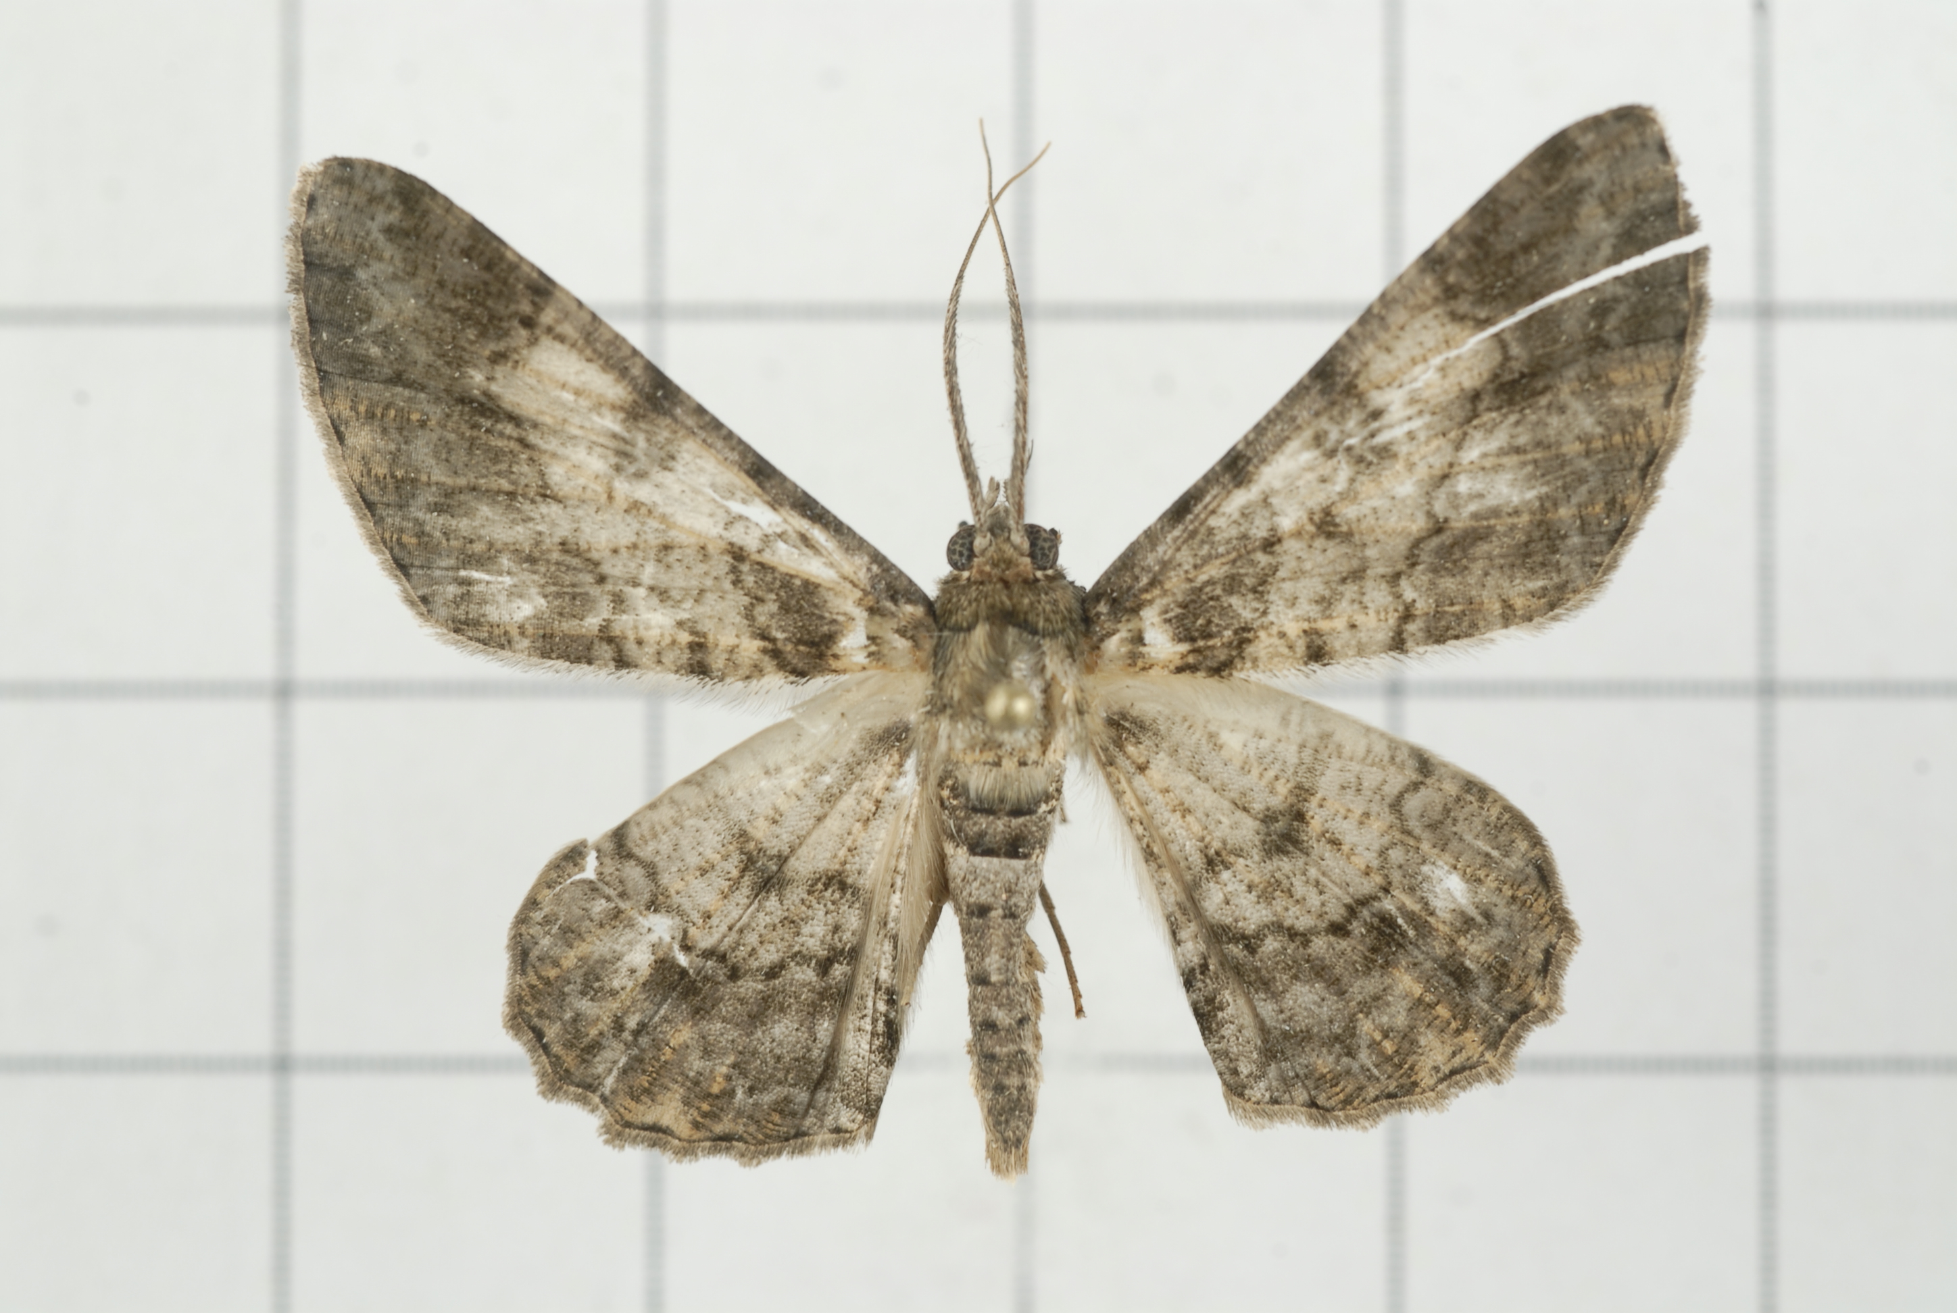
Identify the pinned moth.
Cleora fraterna
